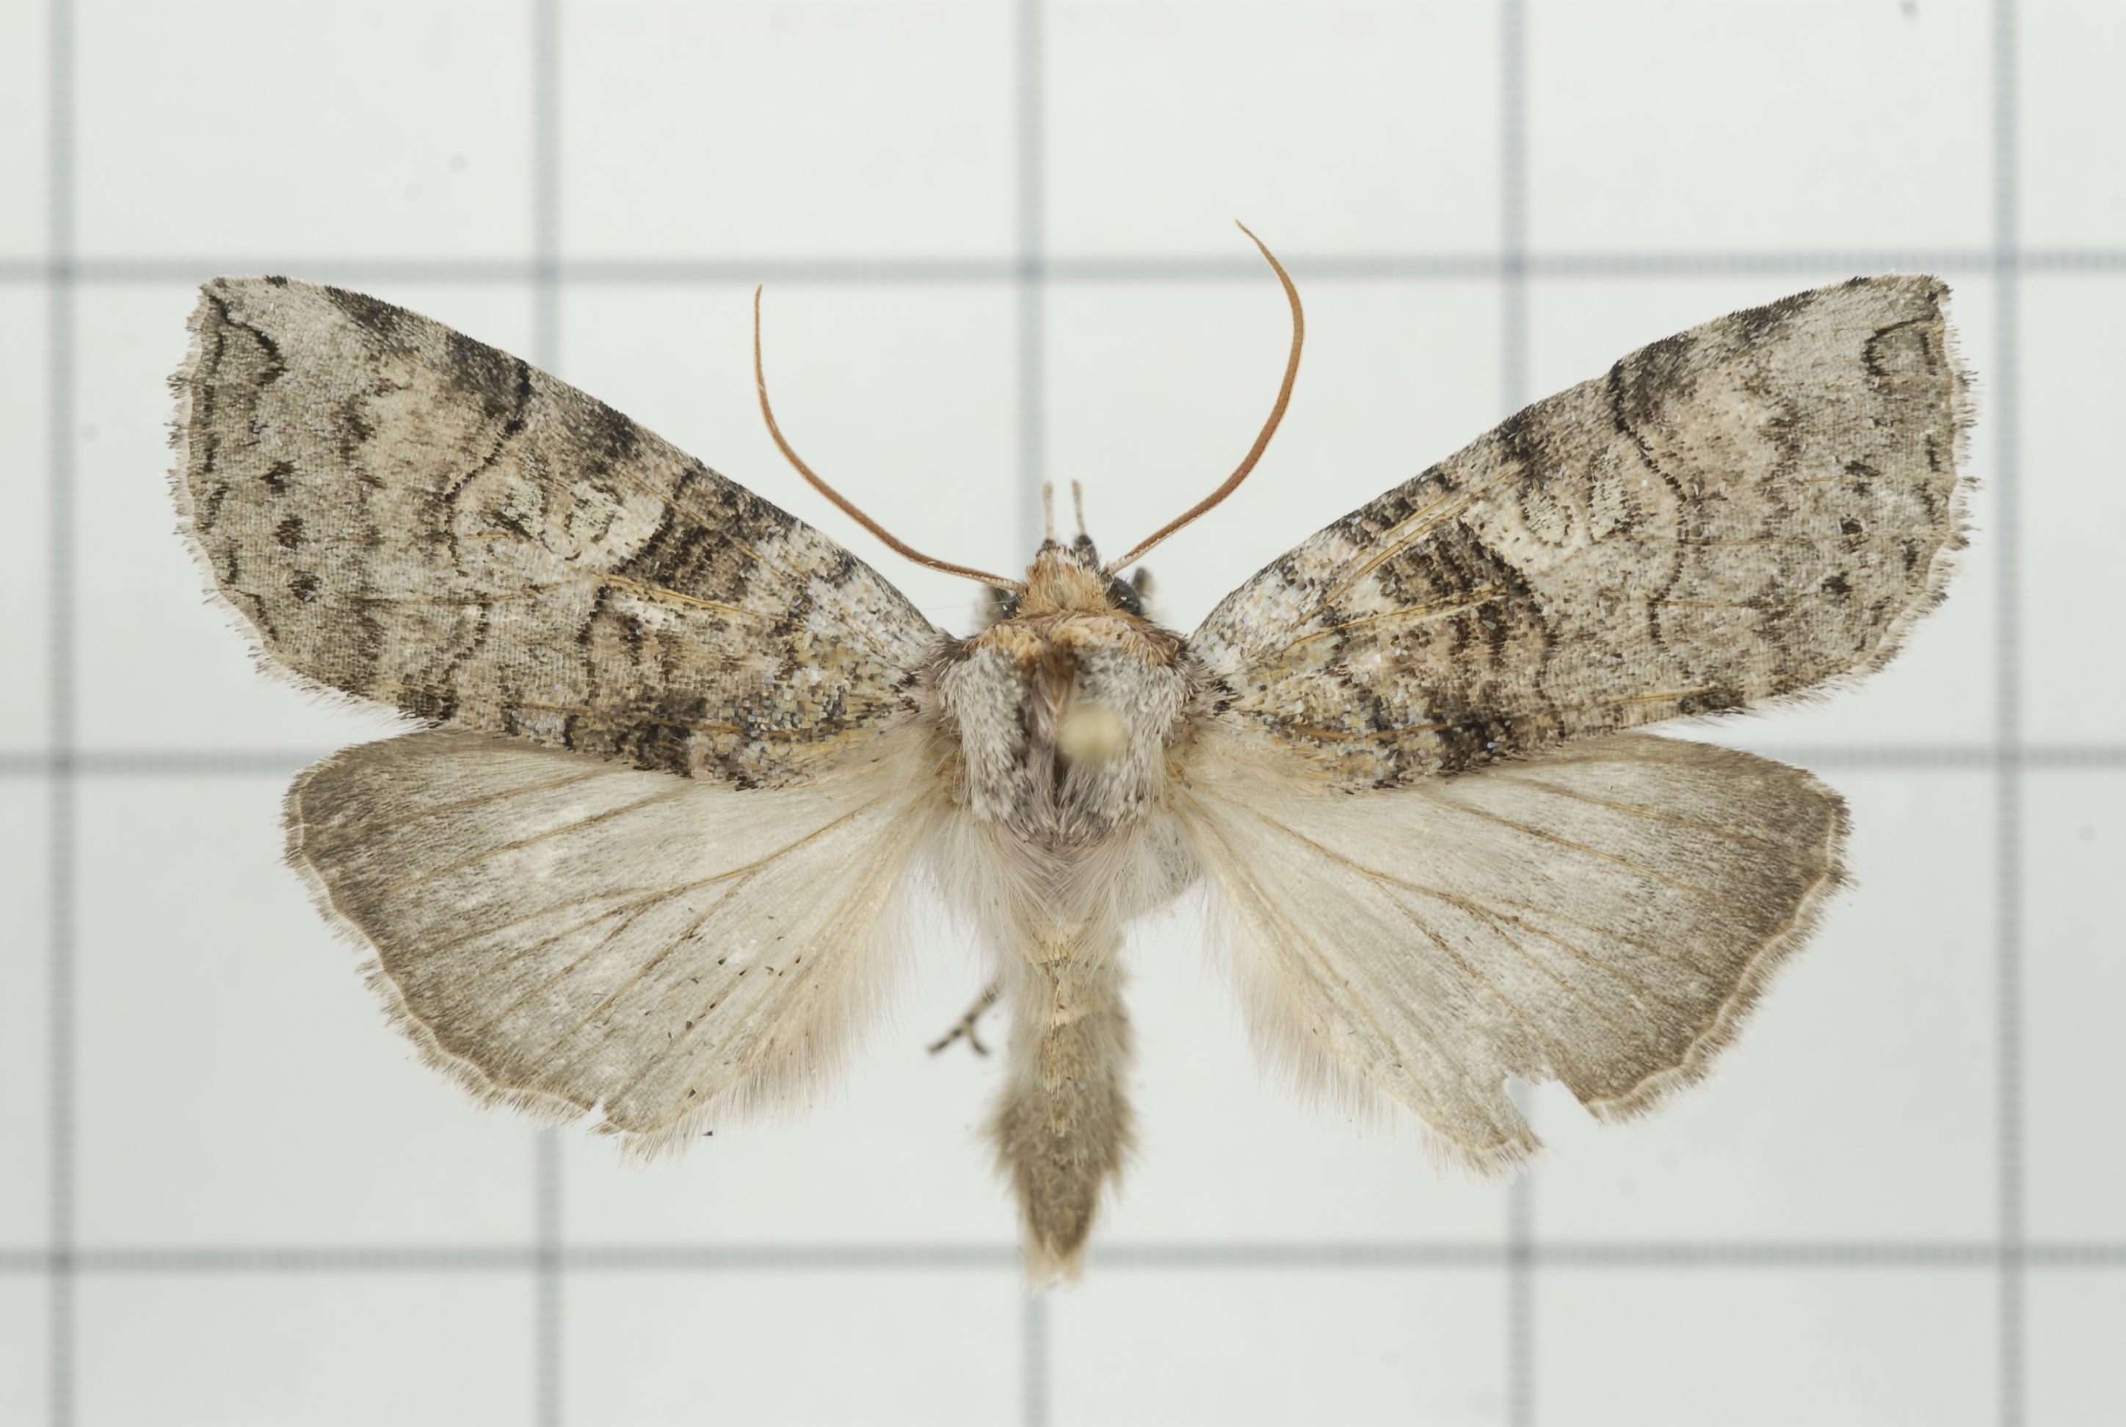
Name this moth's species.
Takapsestis wilemaniella wilemaniella
